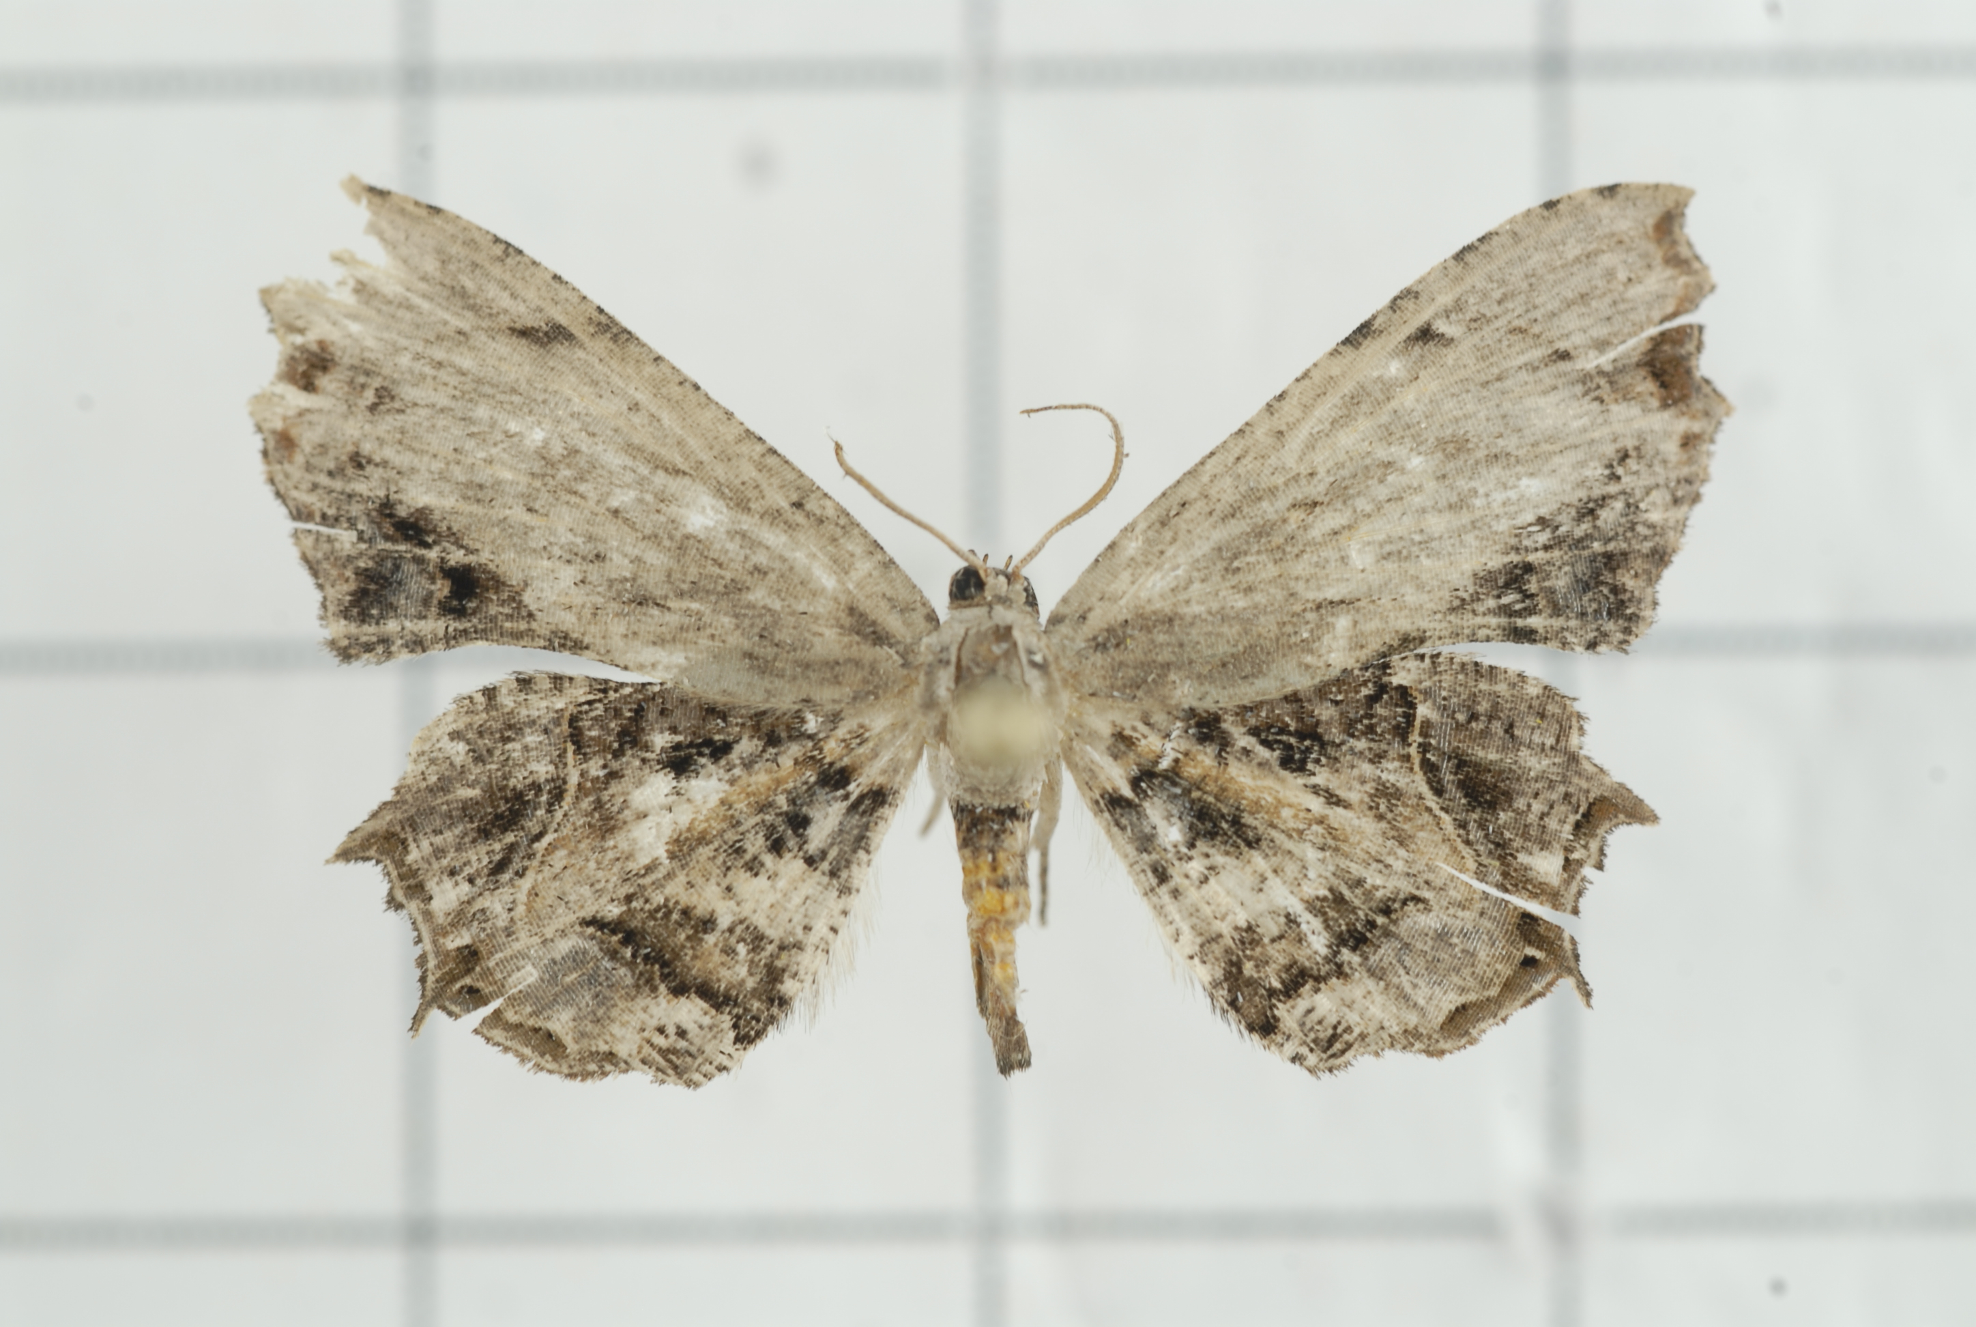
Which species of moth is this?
Dysaethria erasaria erasaria
